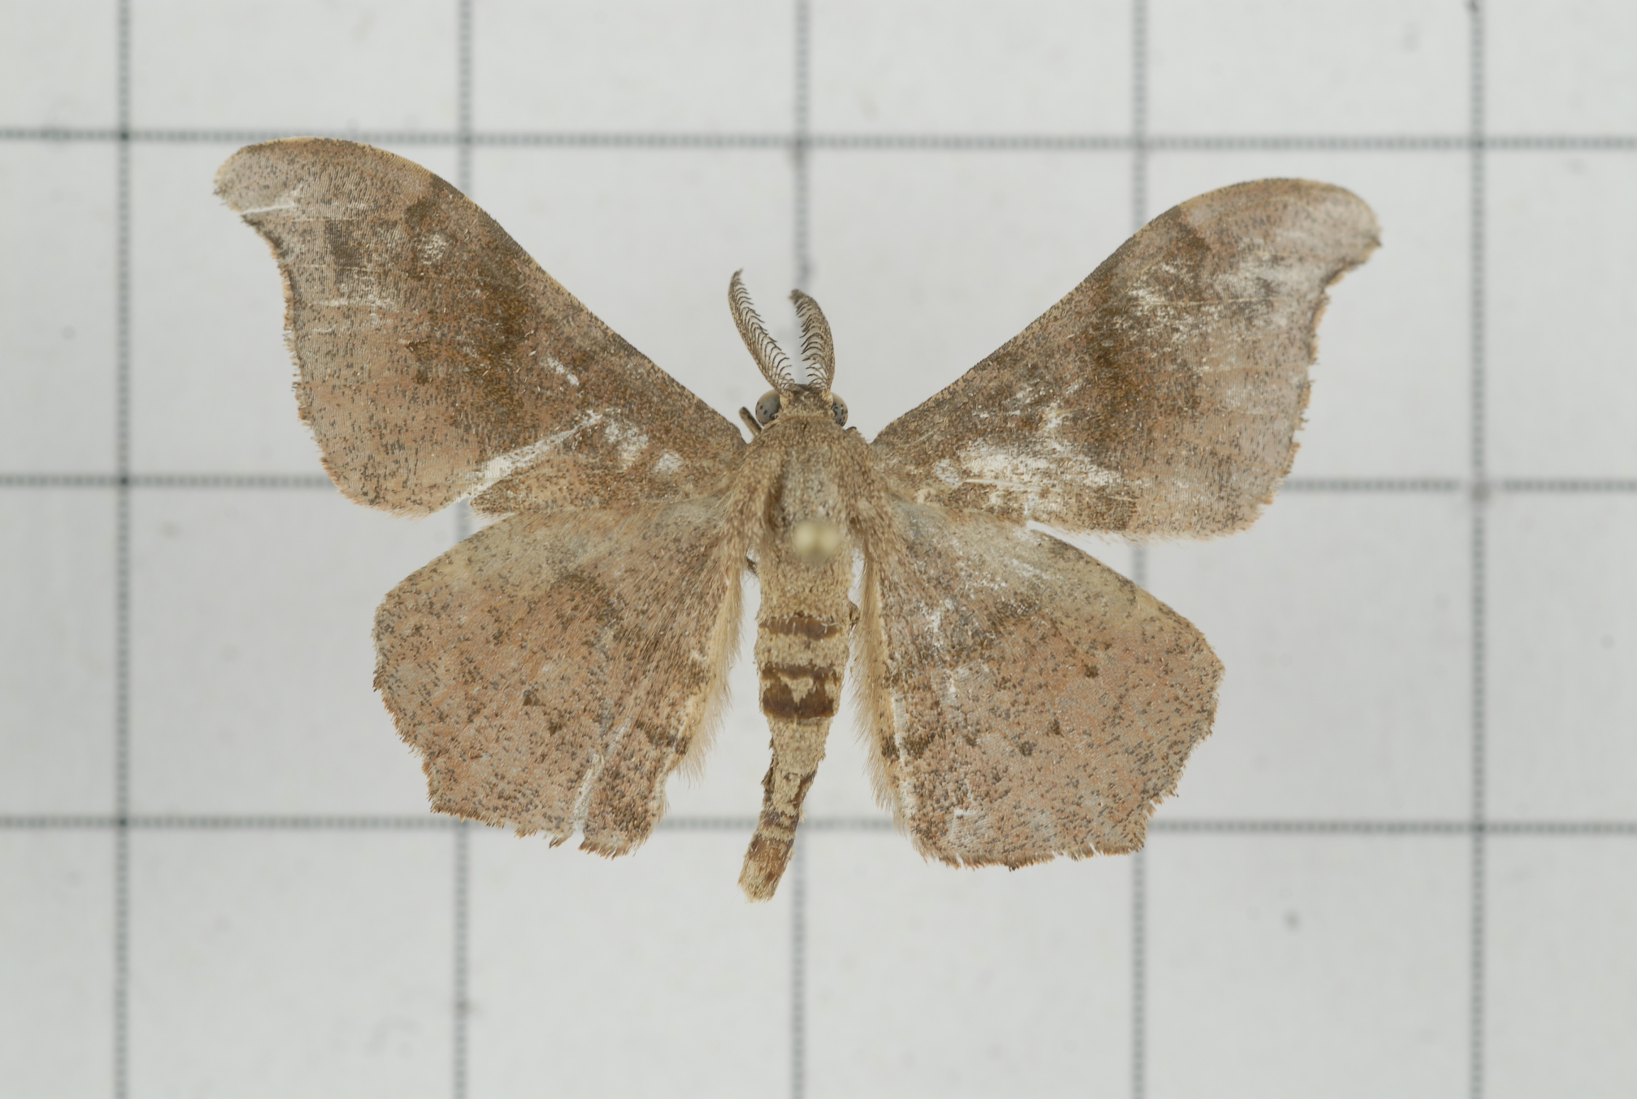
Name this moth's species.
Hyposidra talaca talaca
